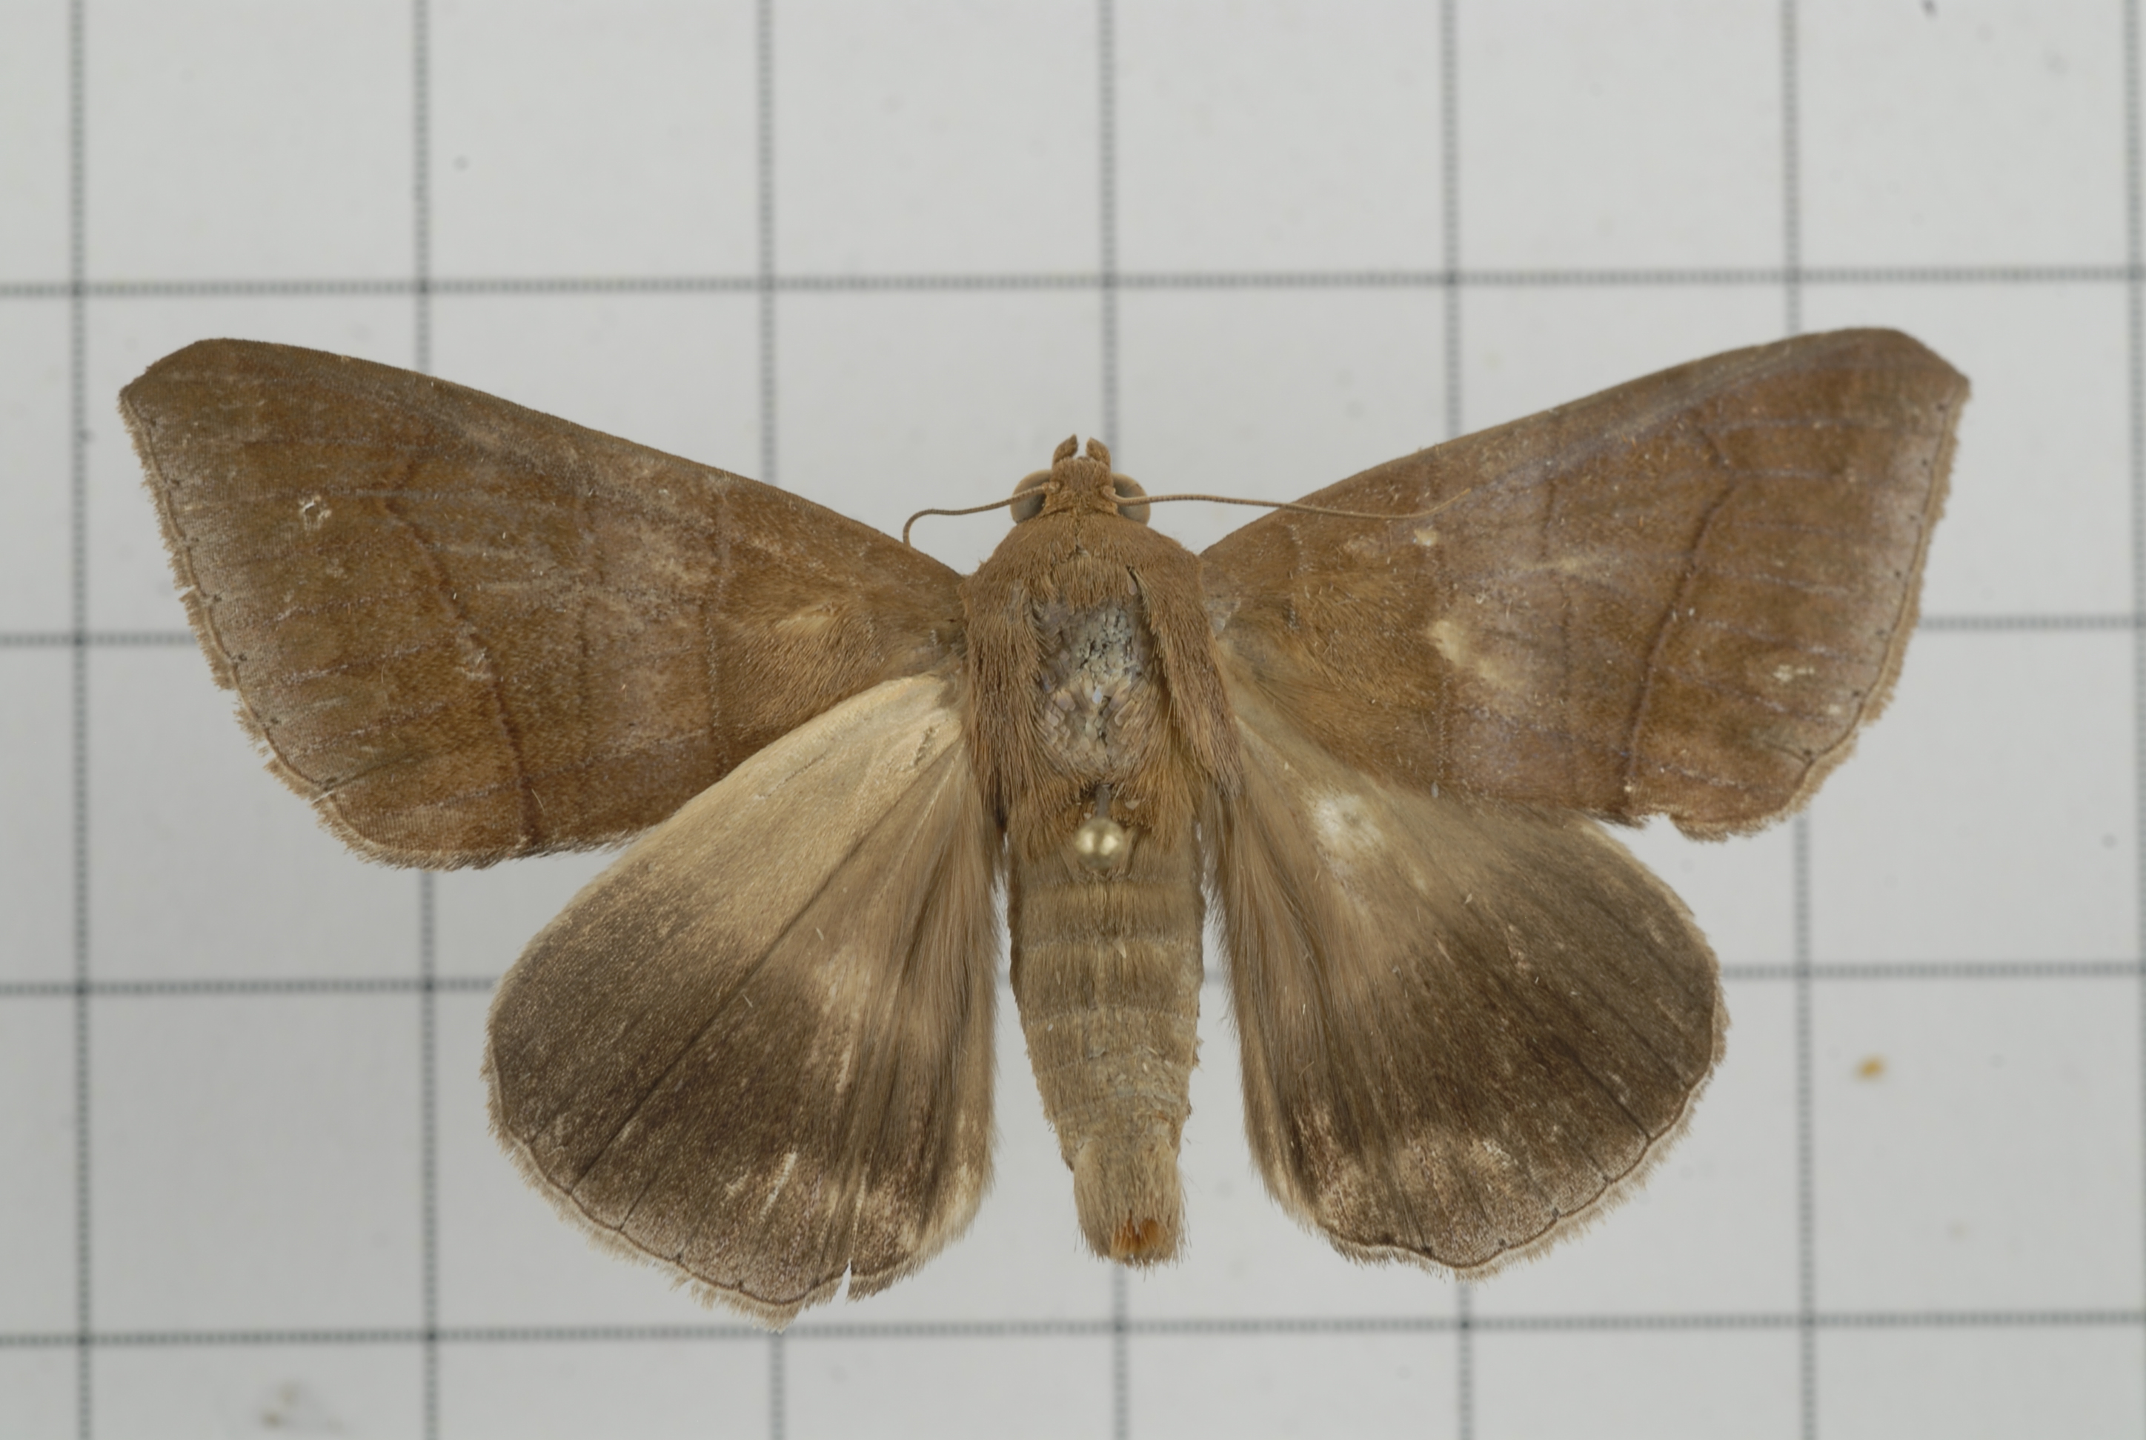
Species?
Bastilla absentimacula
